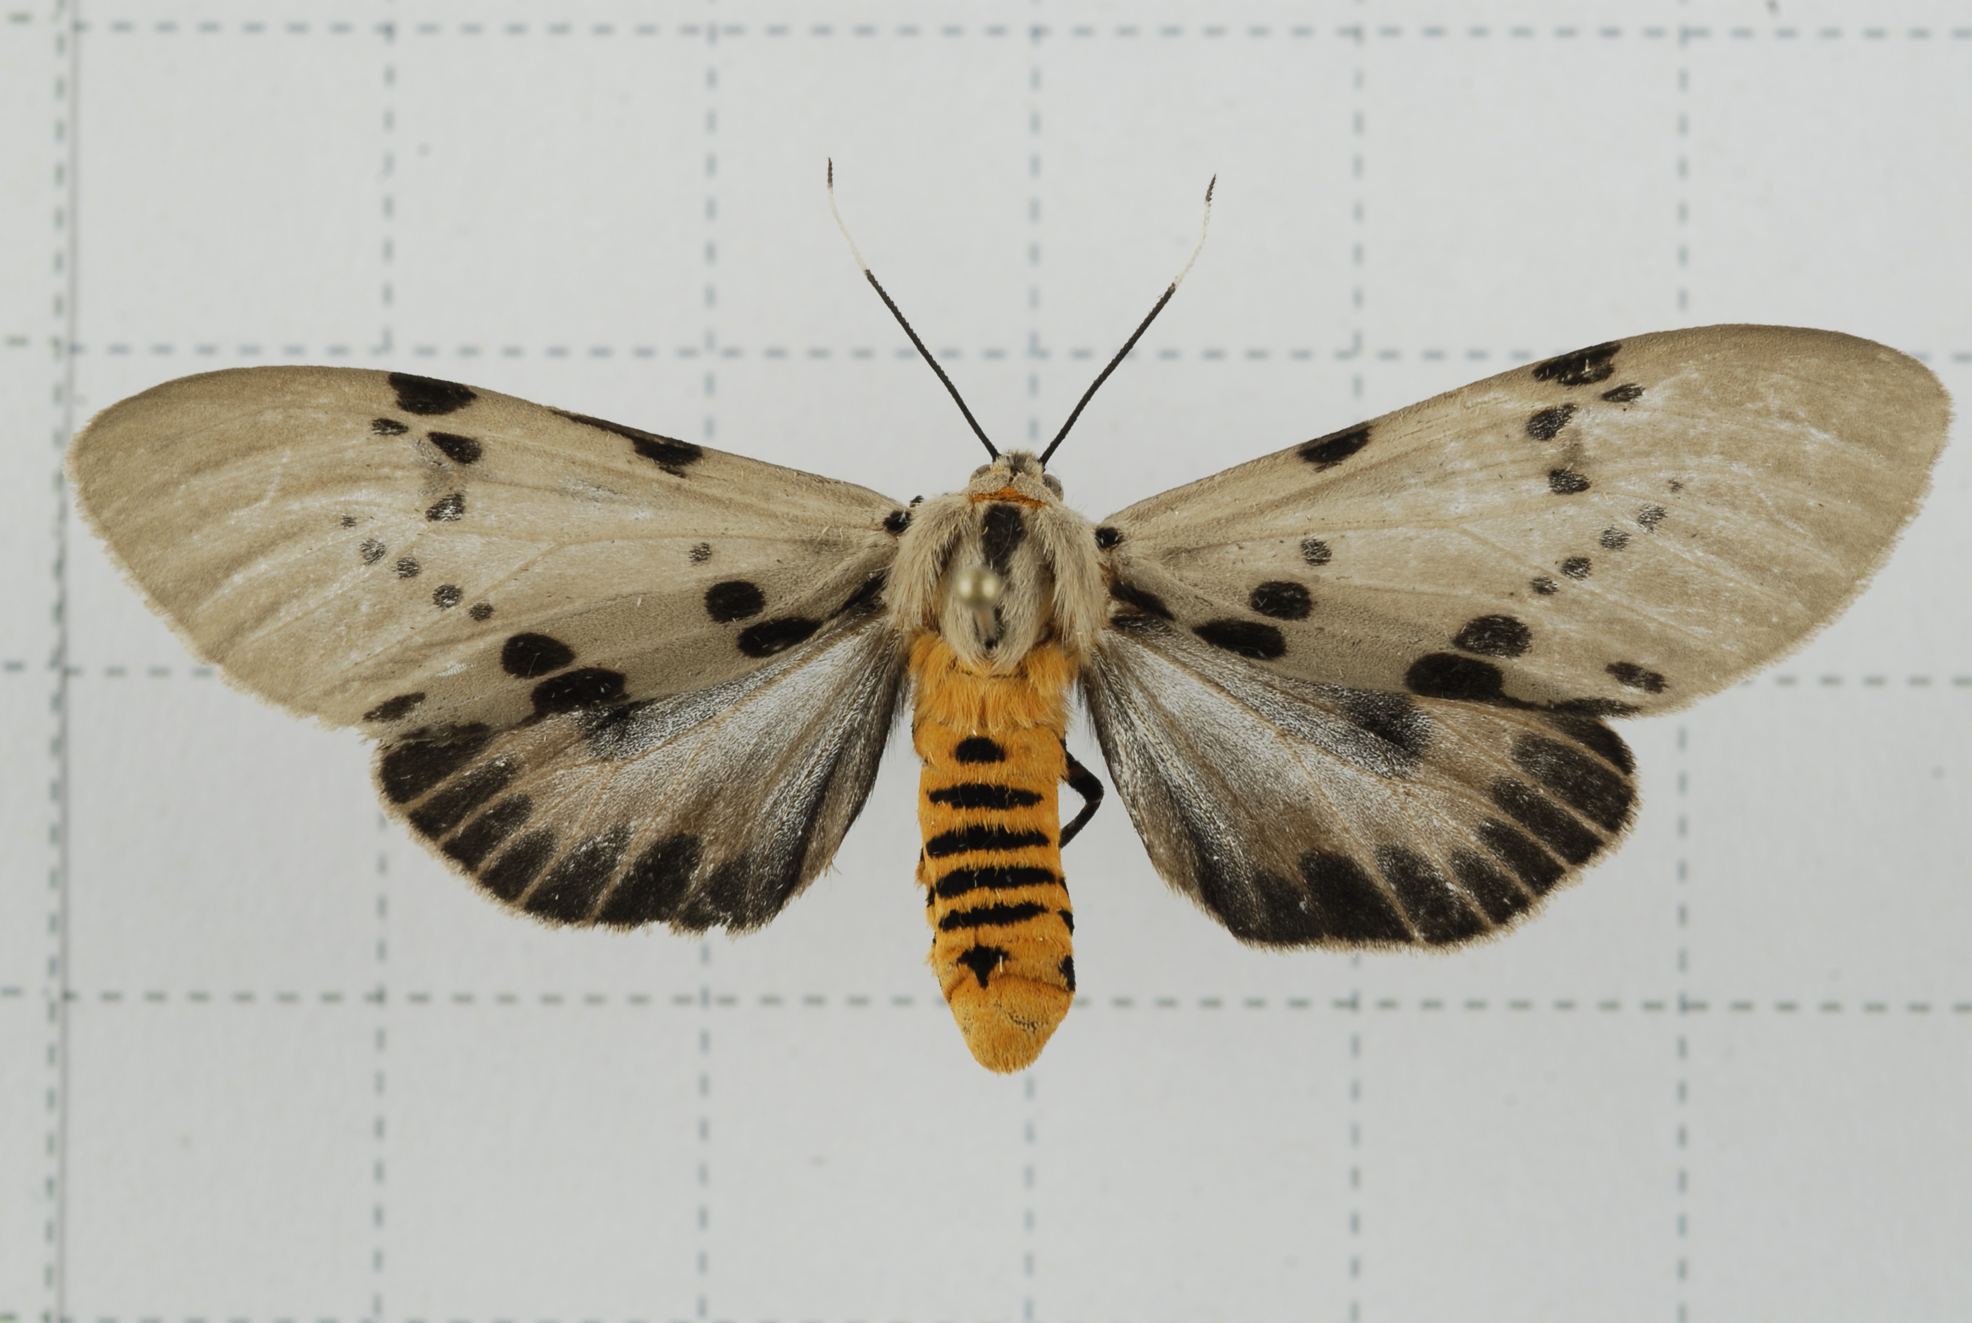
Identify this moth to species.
Amsactoides solitaria
